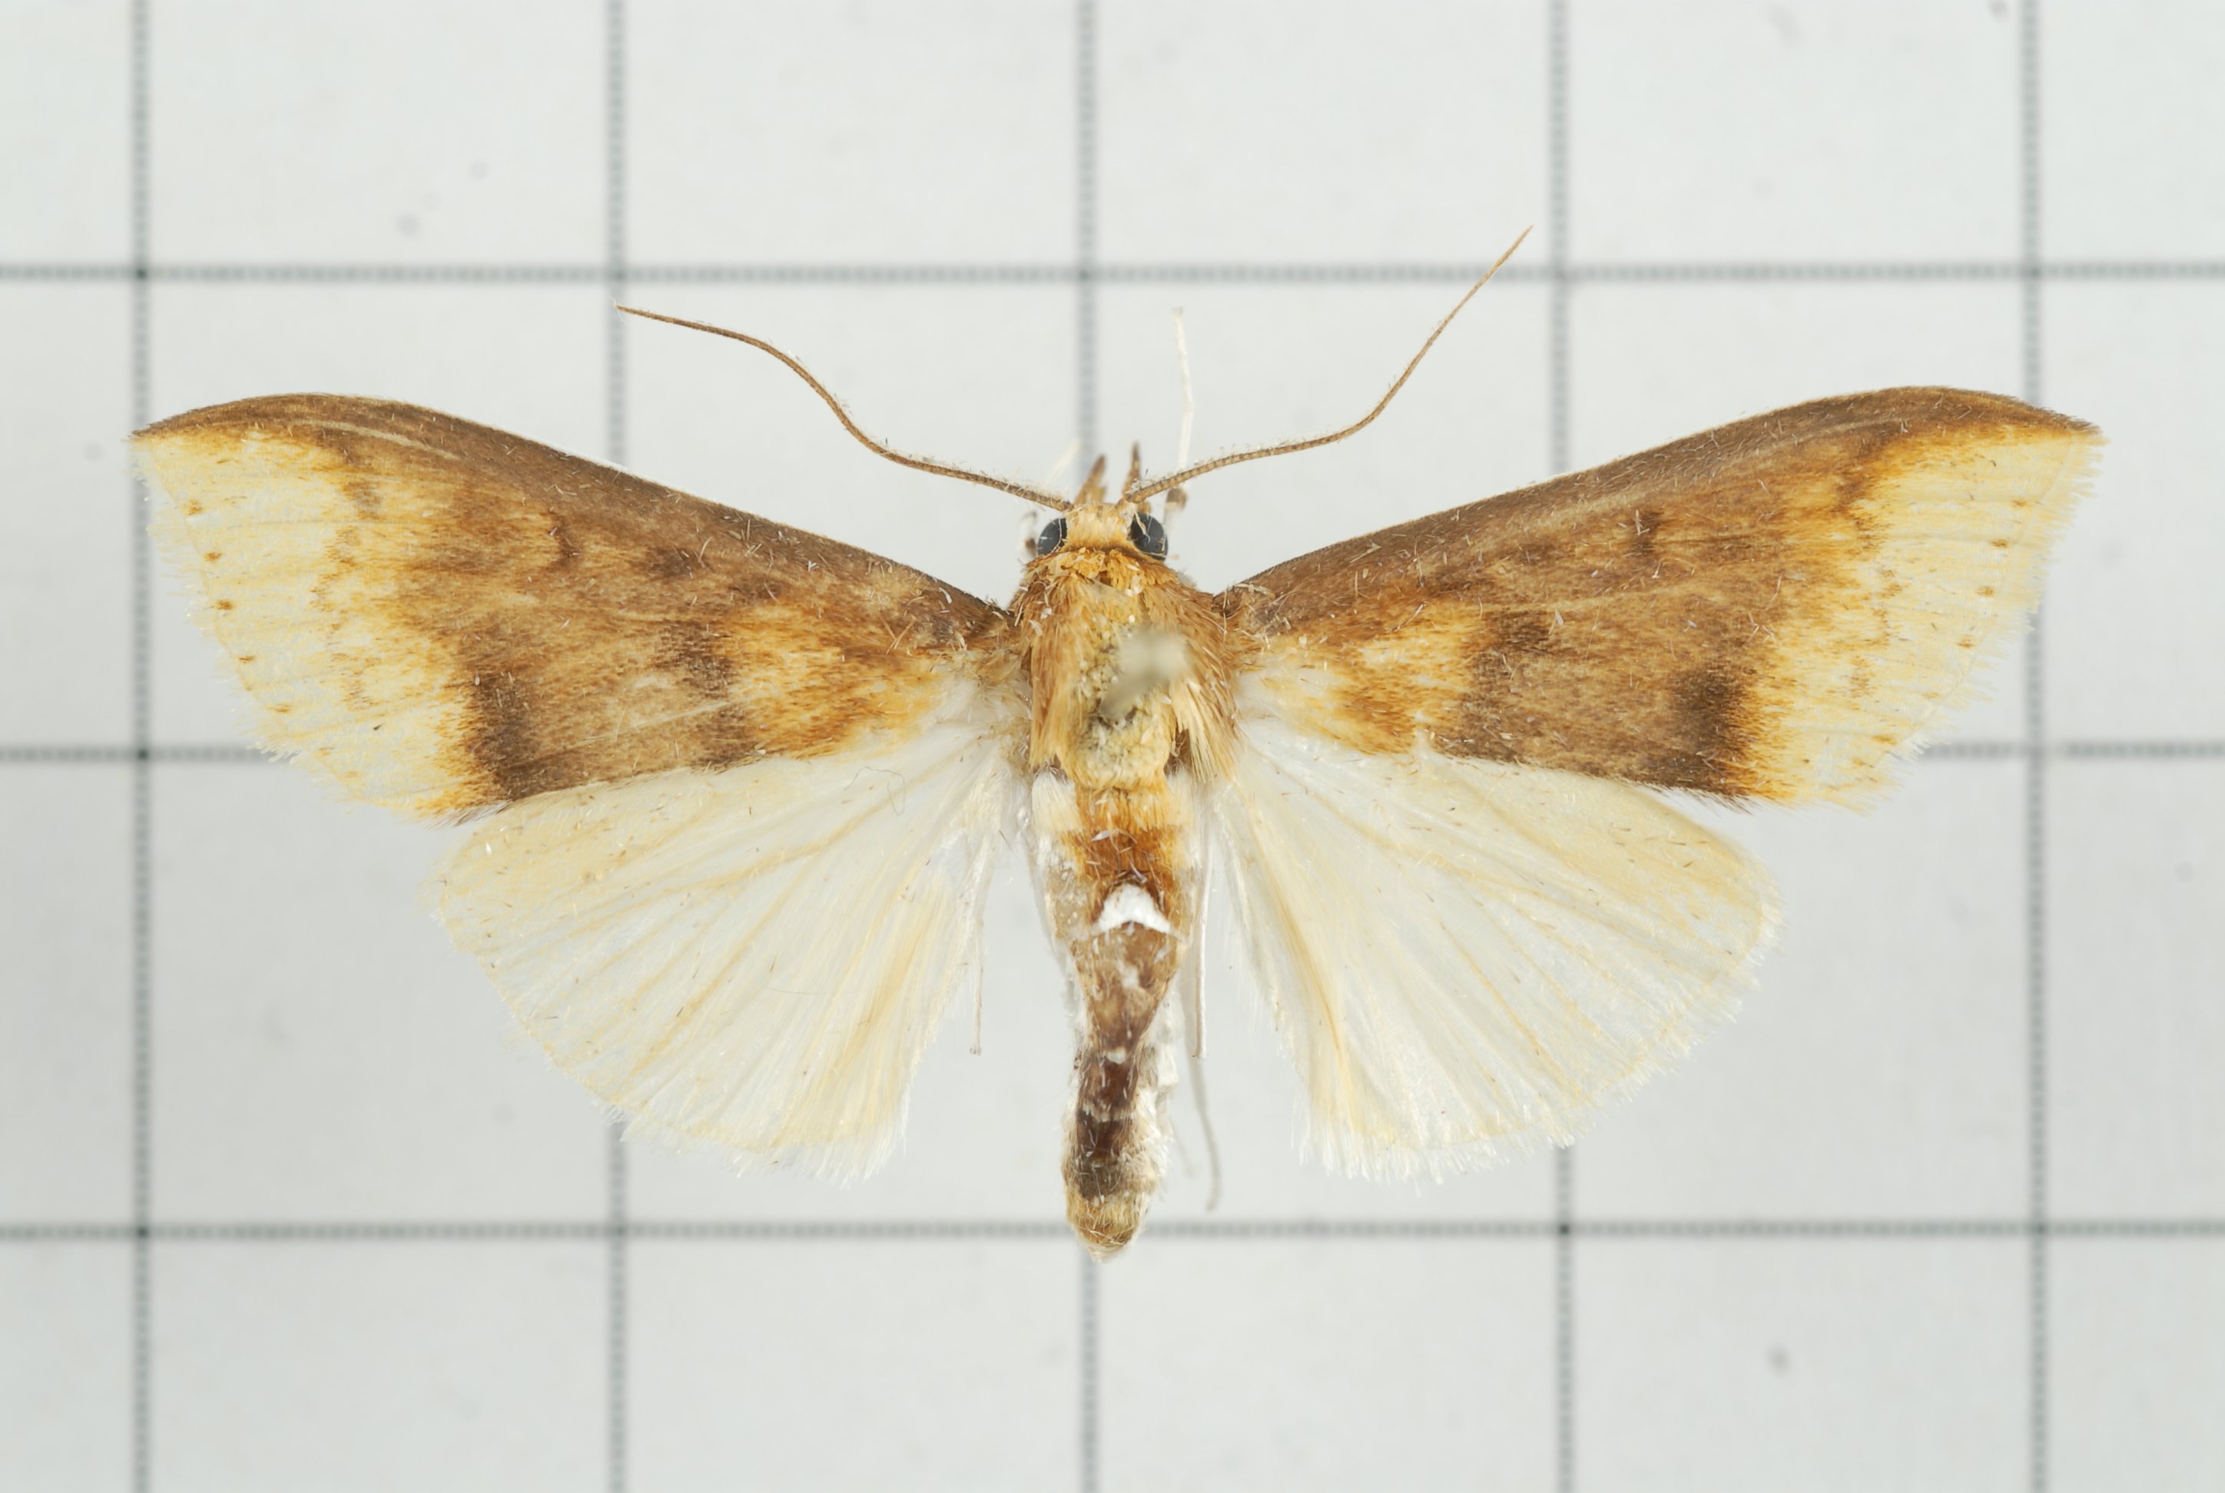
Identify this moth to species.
Lipararchis tranquillalis
